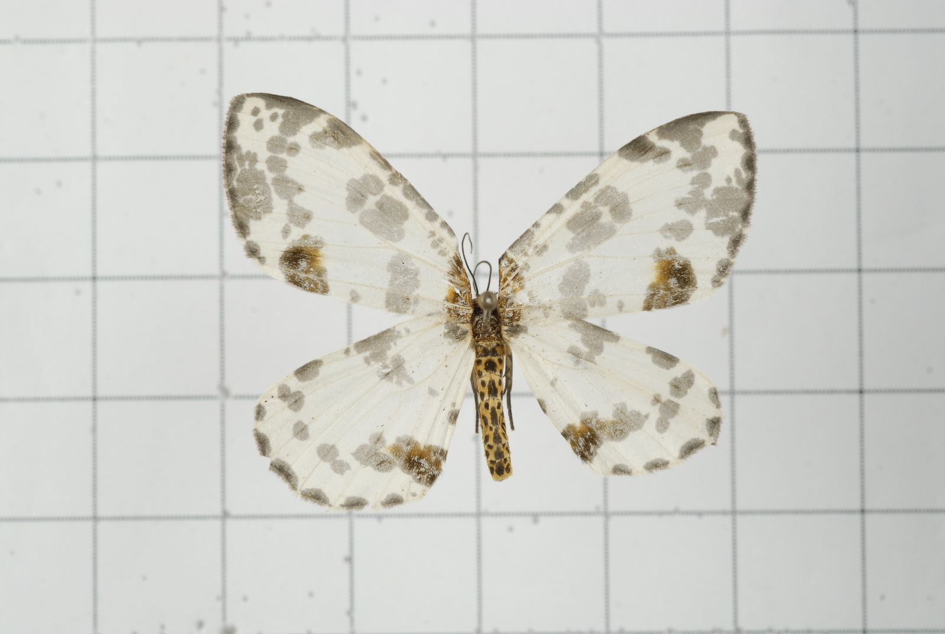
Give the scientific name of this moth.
Abraxas adilluminata
